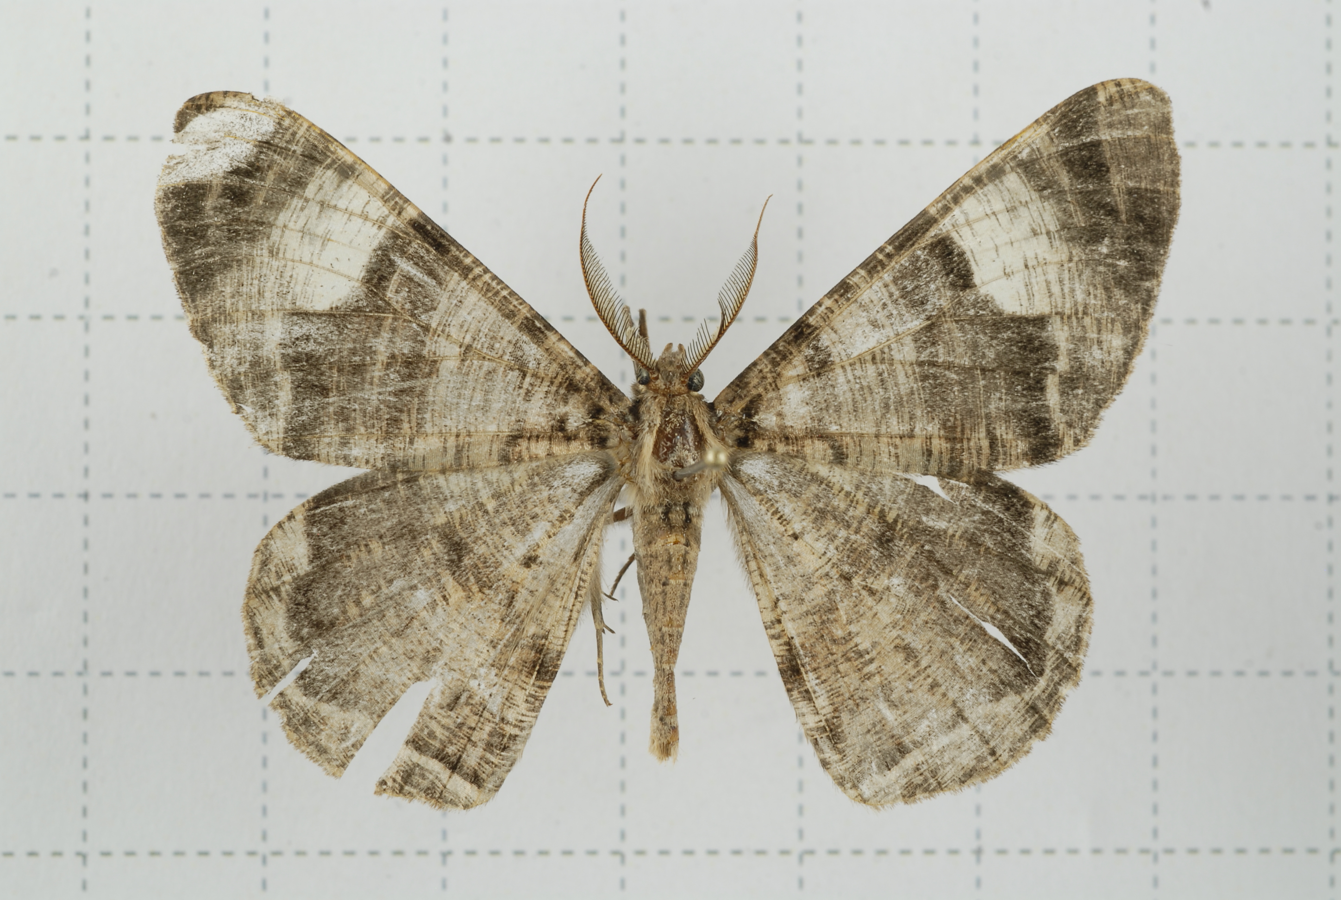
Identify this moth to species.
Xandrames latiferaria curvistriga
